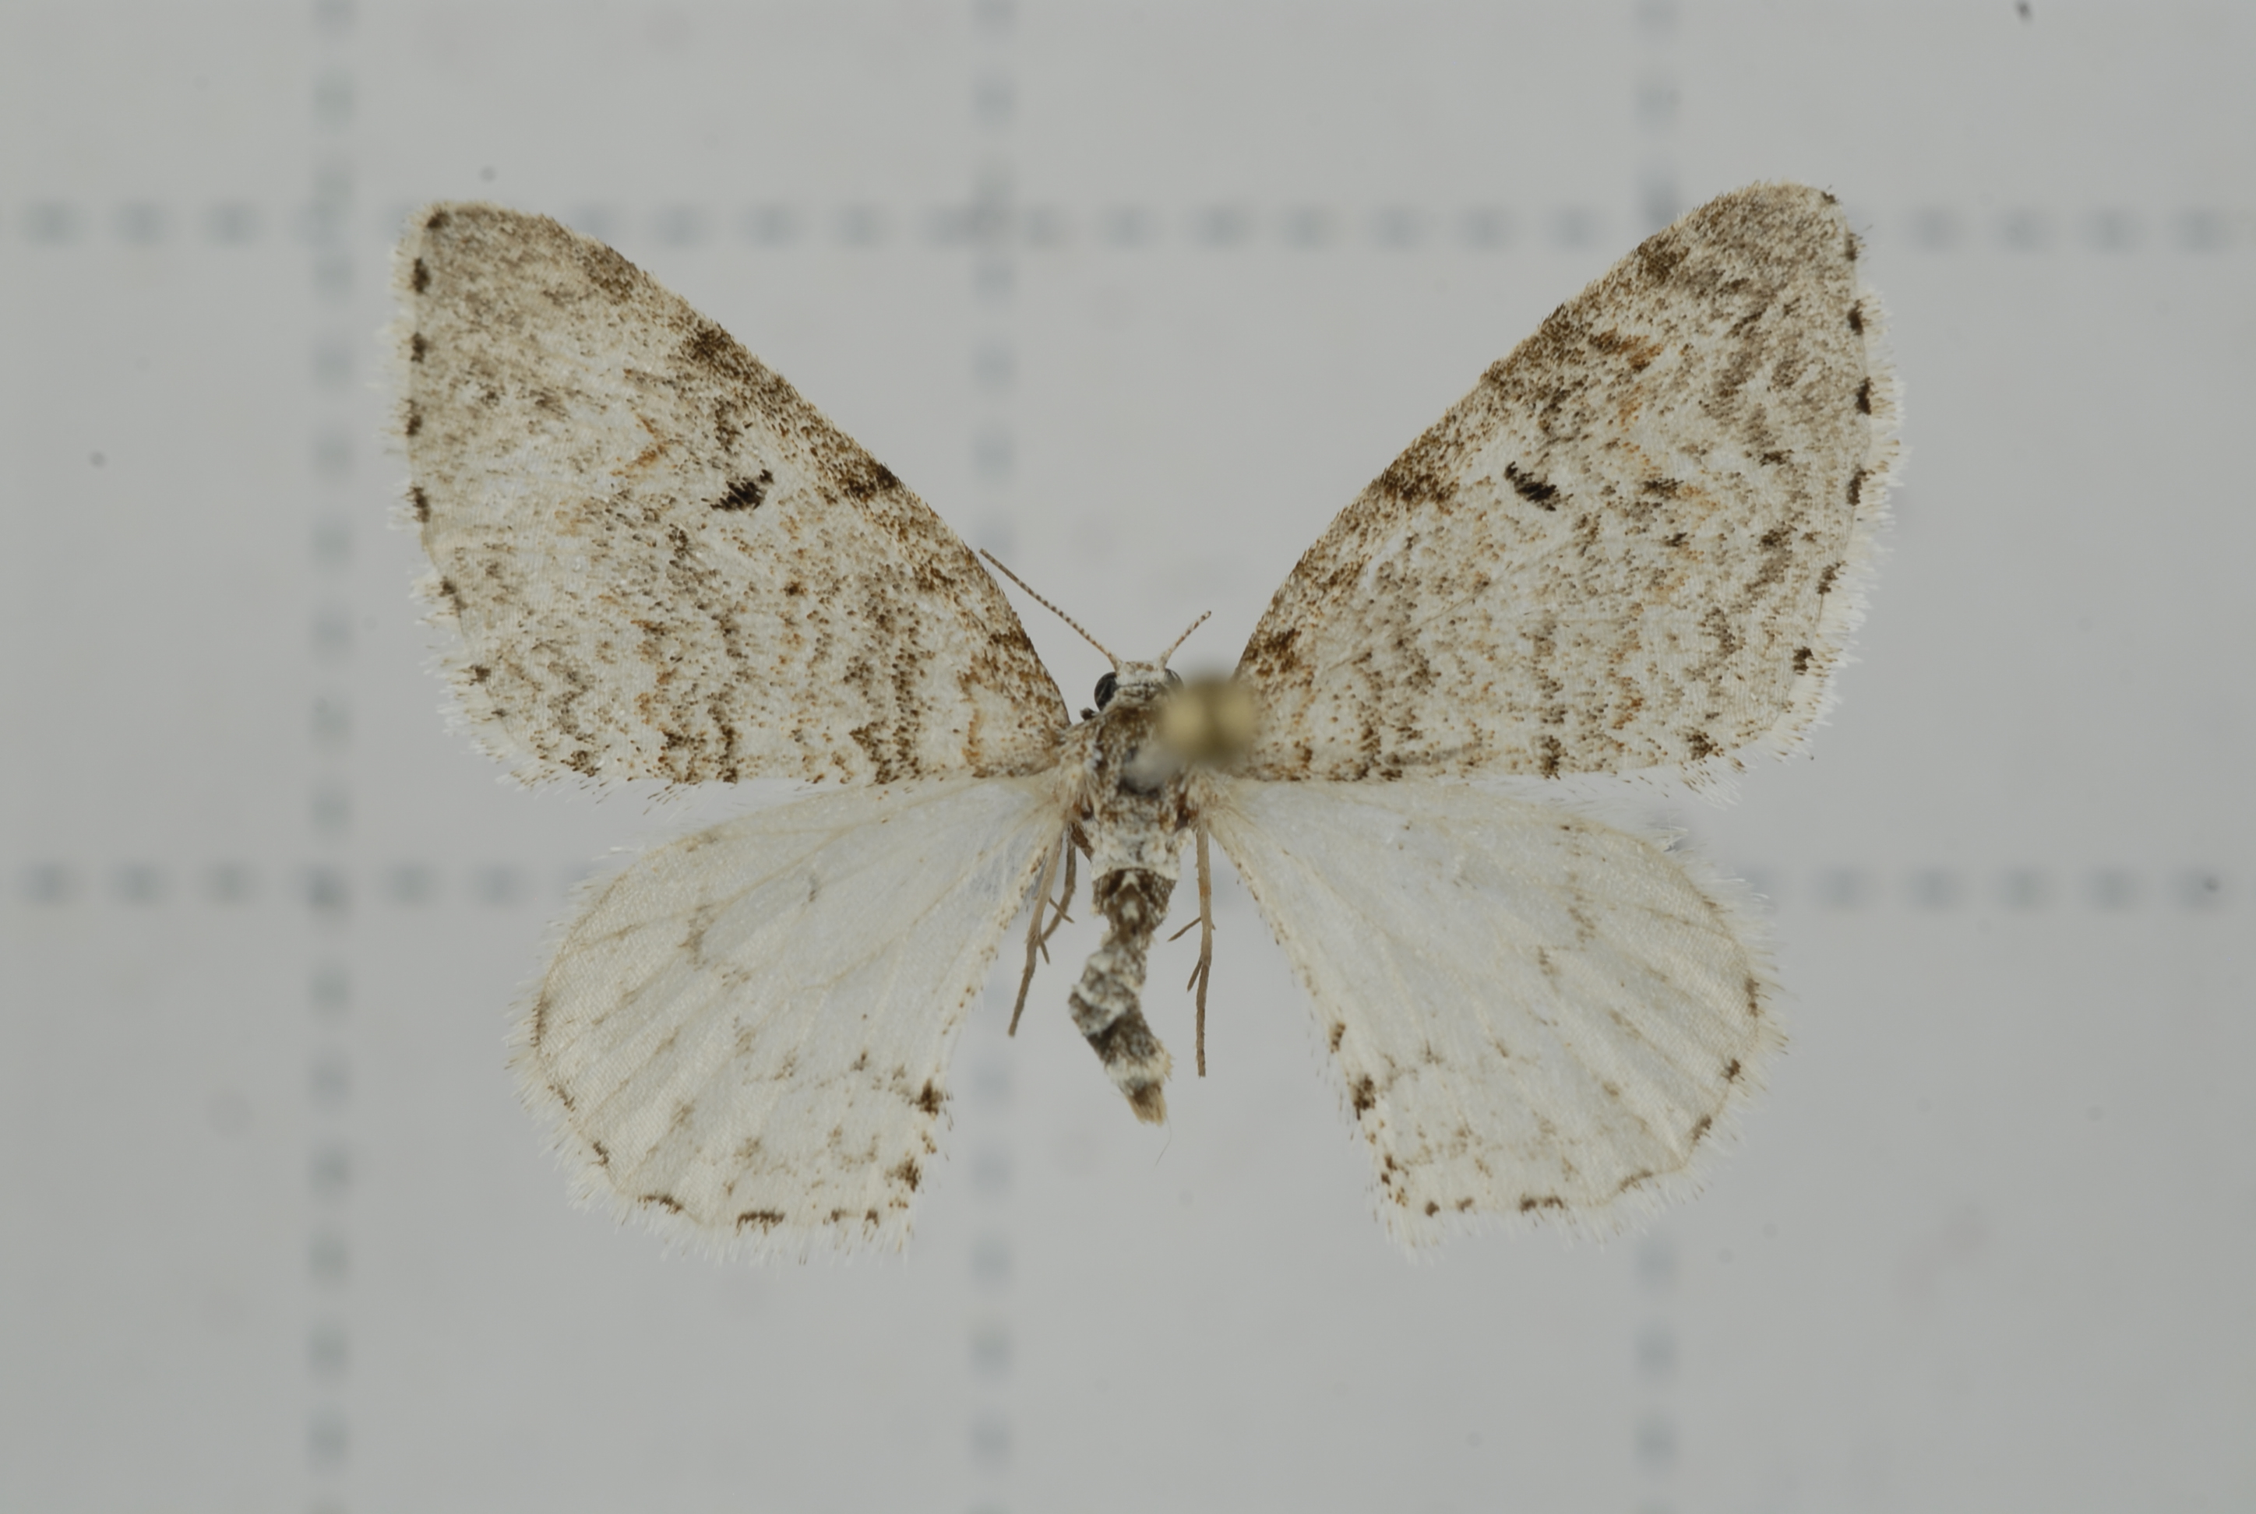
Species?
Venusia megaspilata
